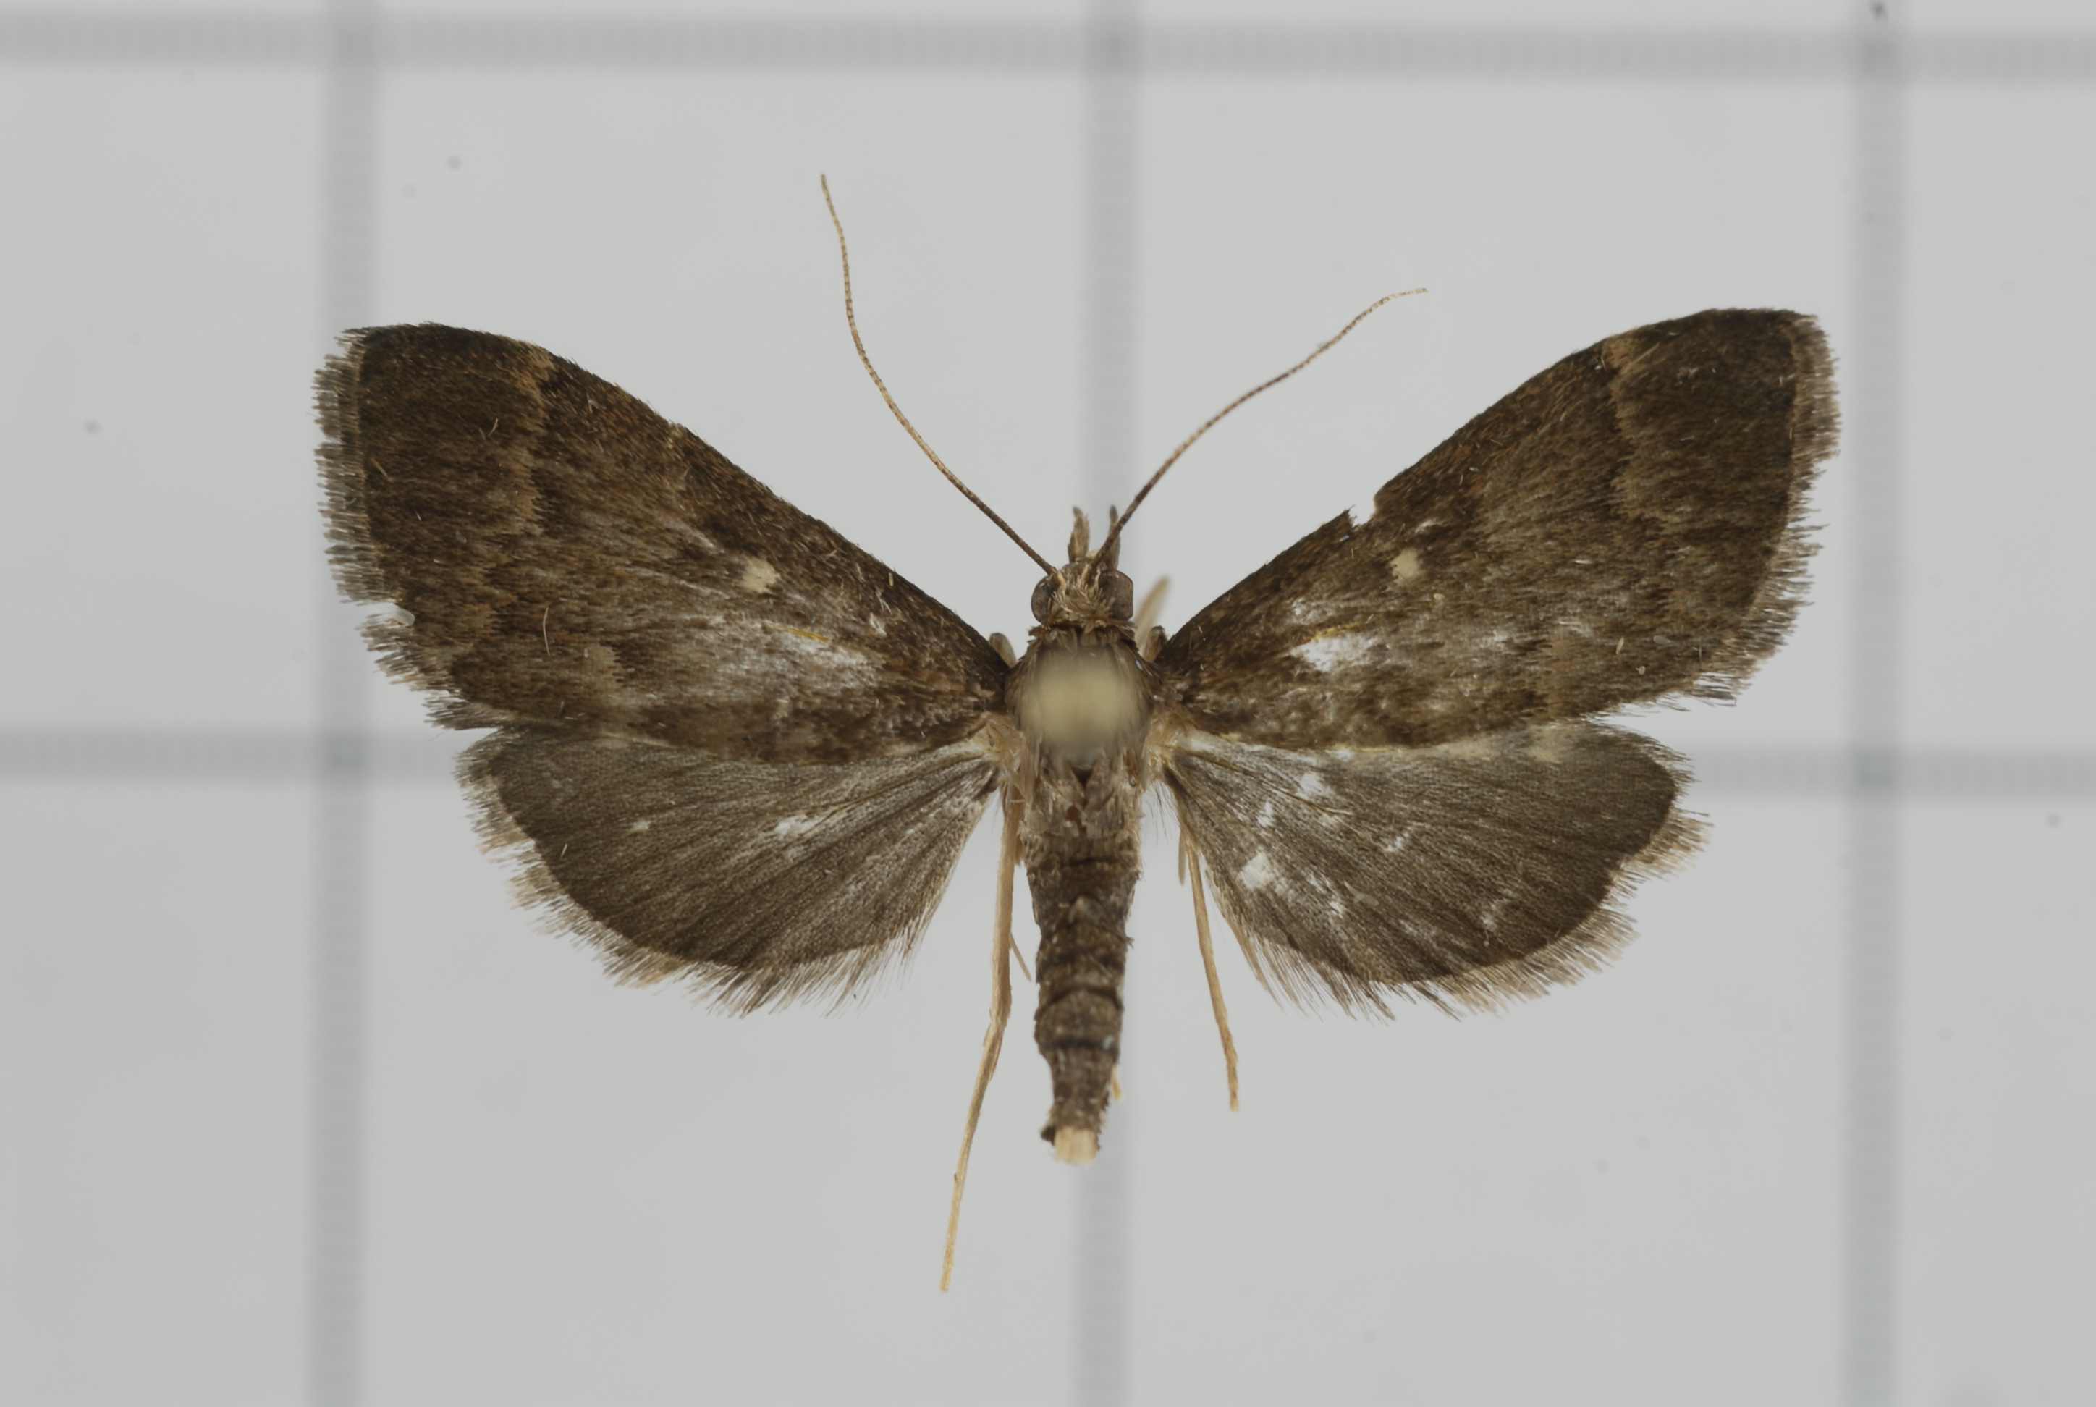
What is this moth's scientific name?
Camptomastix hisbonalis
